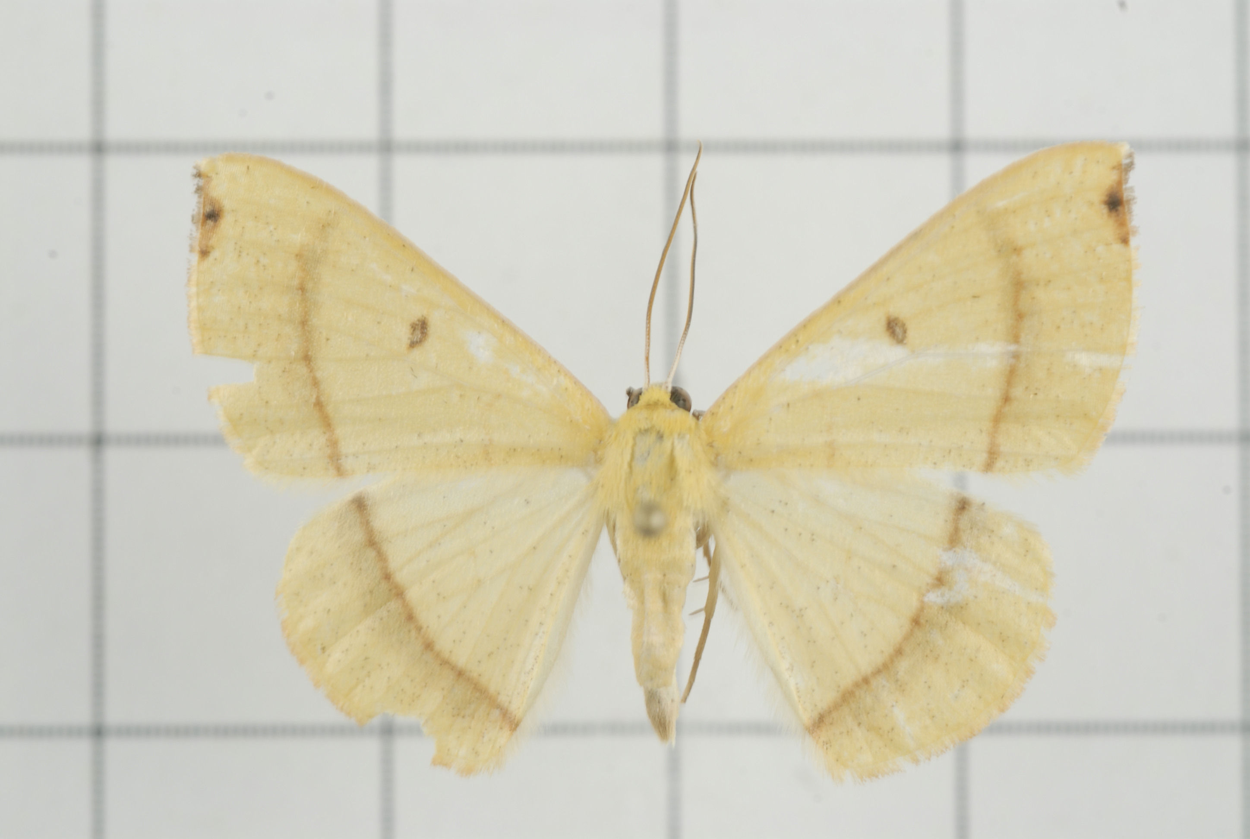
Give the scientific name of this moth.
Eilicrinia flava
